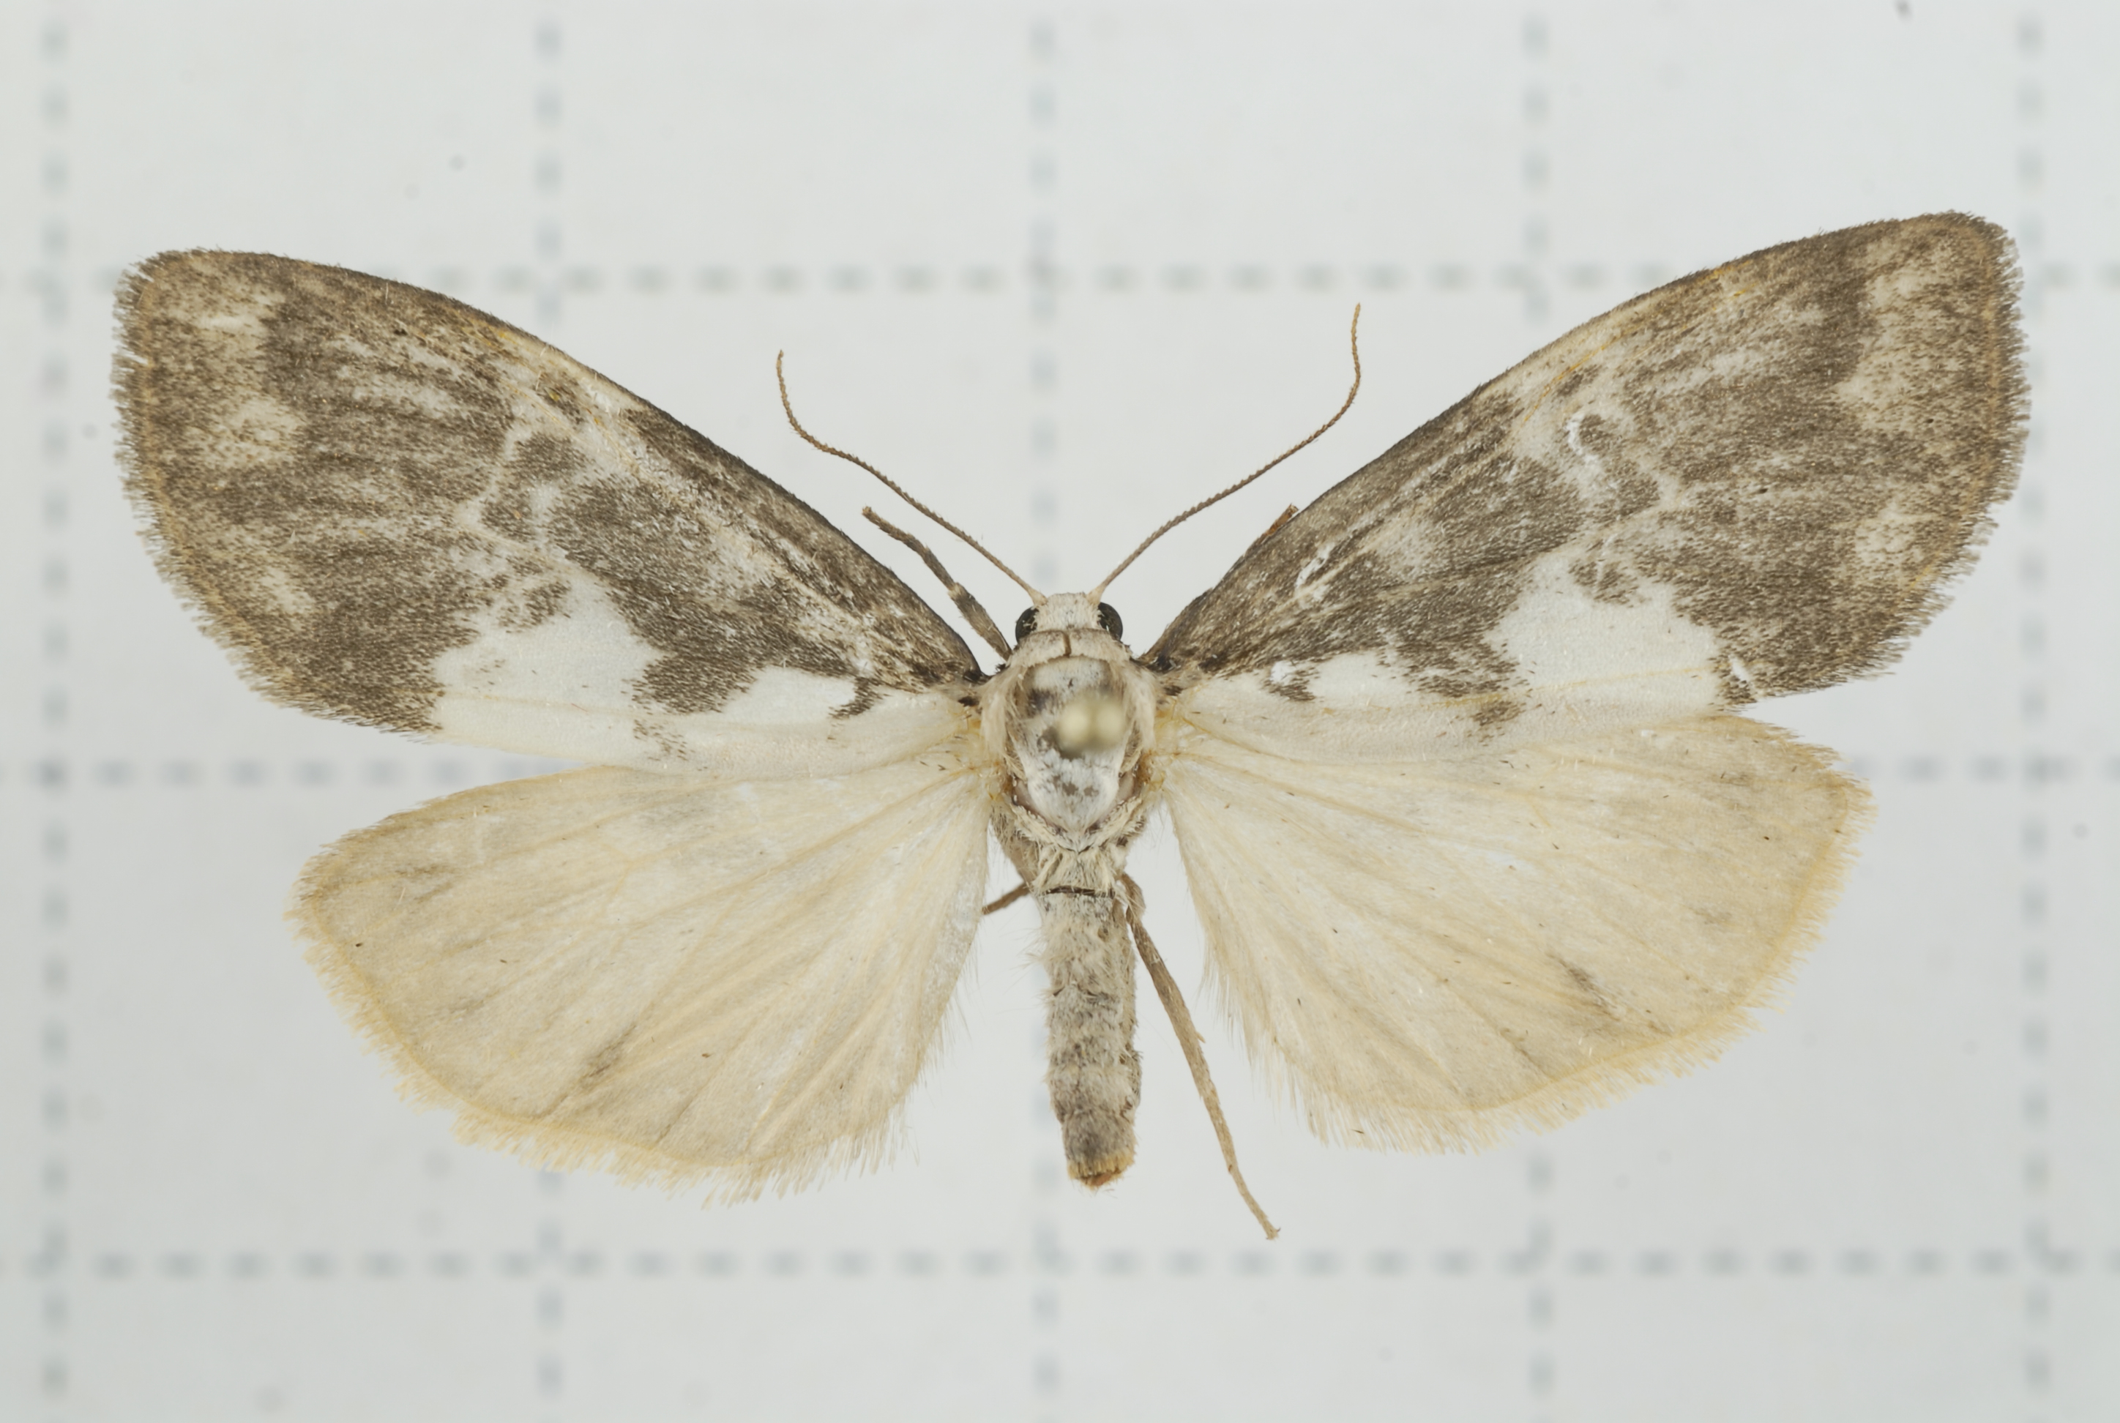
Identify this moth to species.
Barsura albidorsalis
